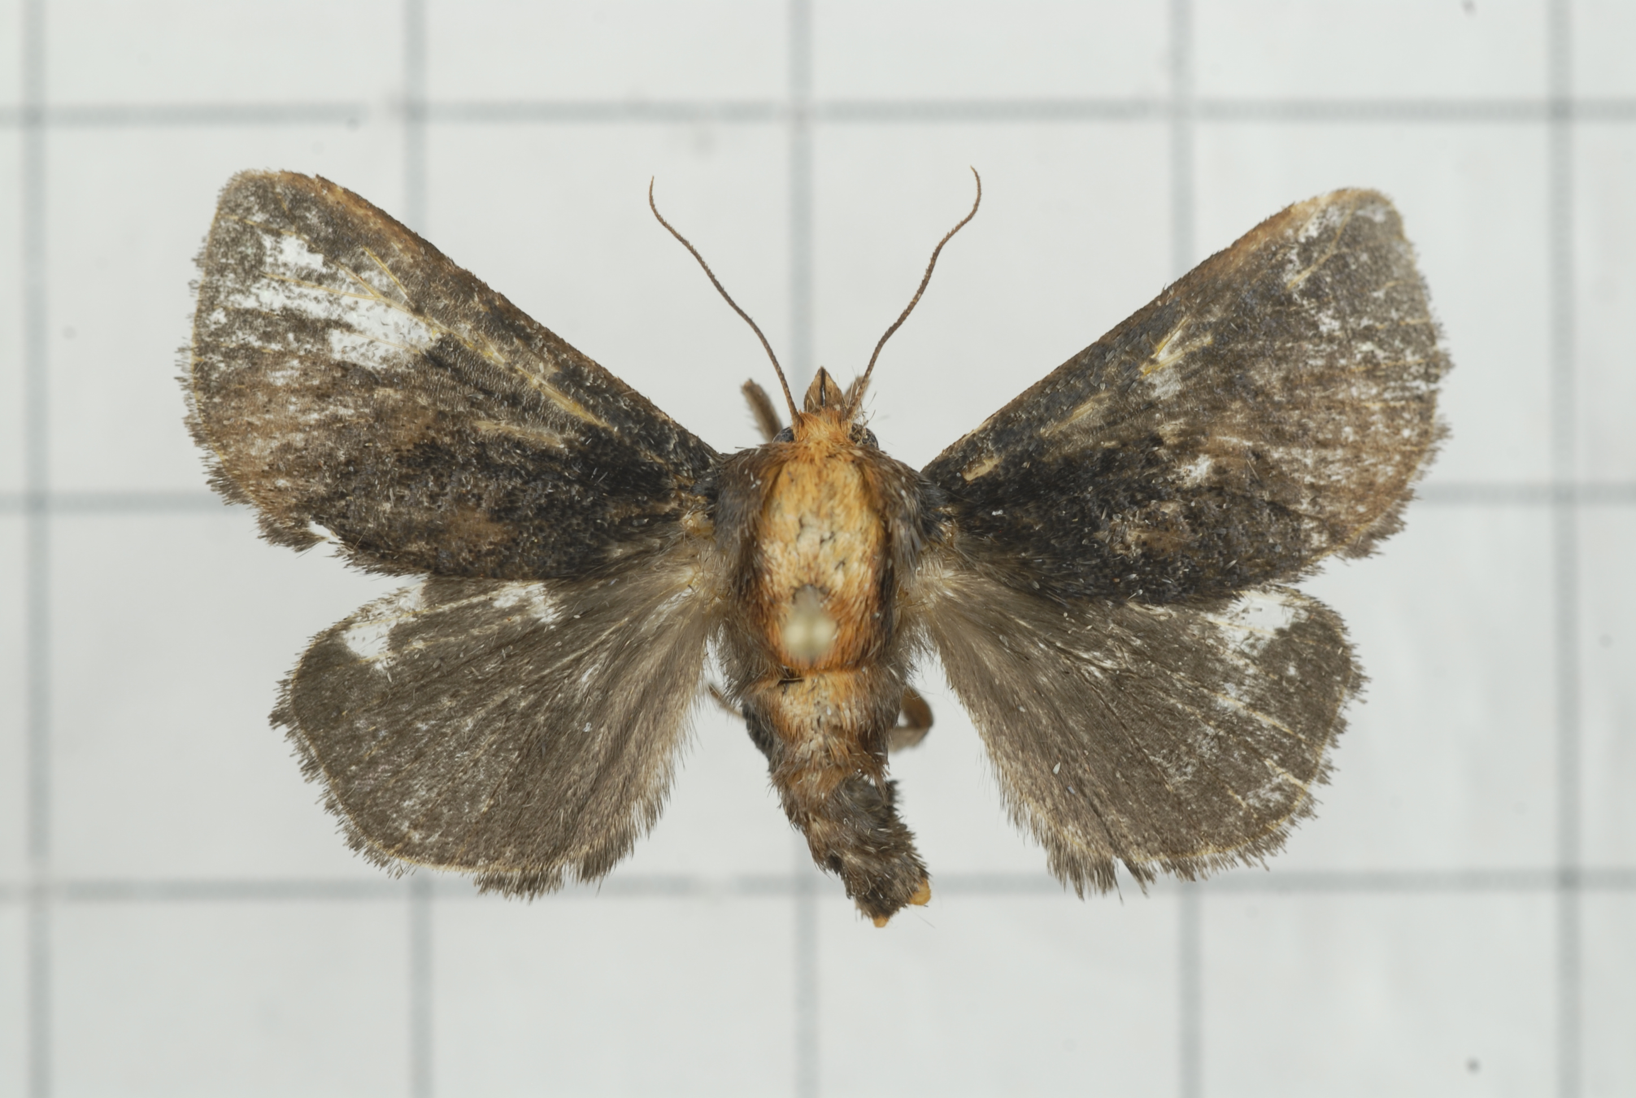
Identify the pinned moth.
Iraga rugosa
